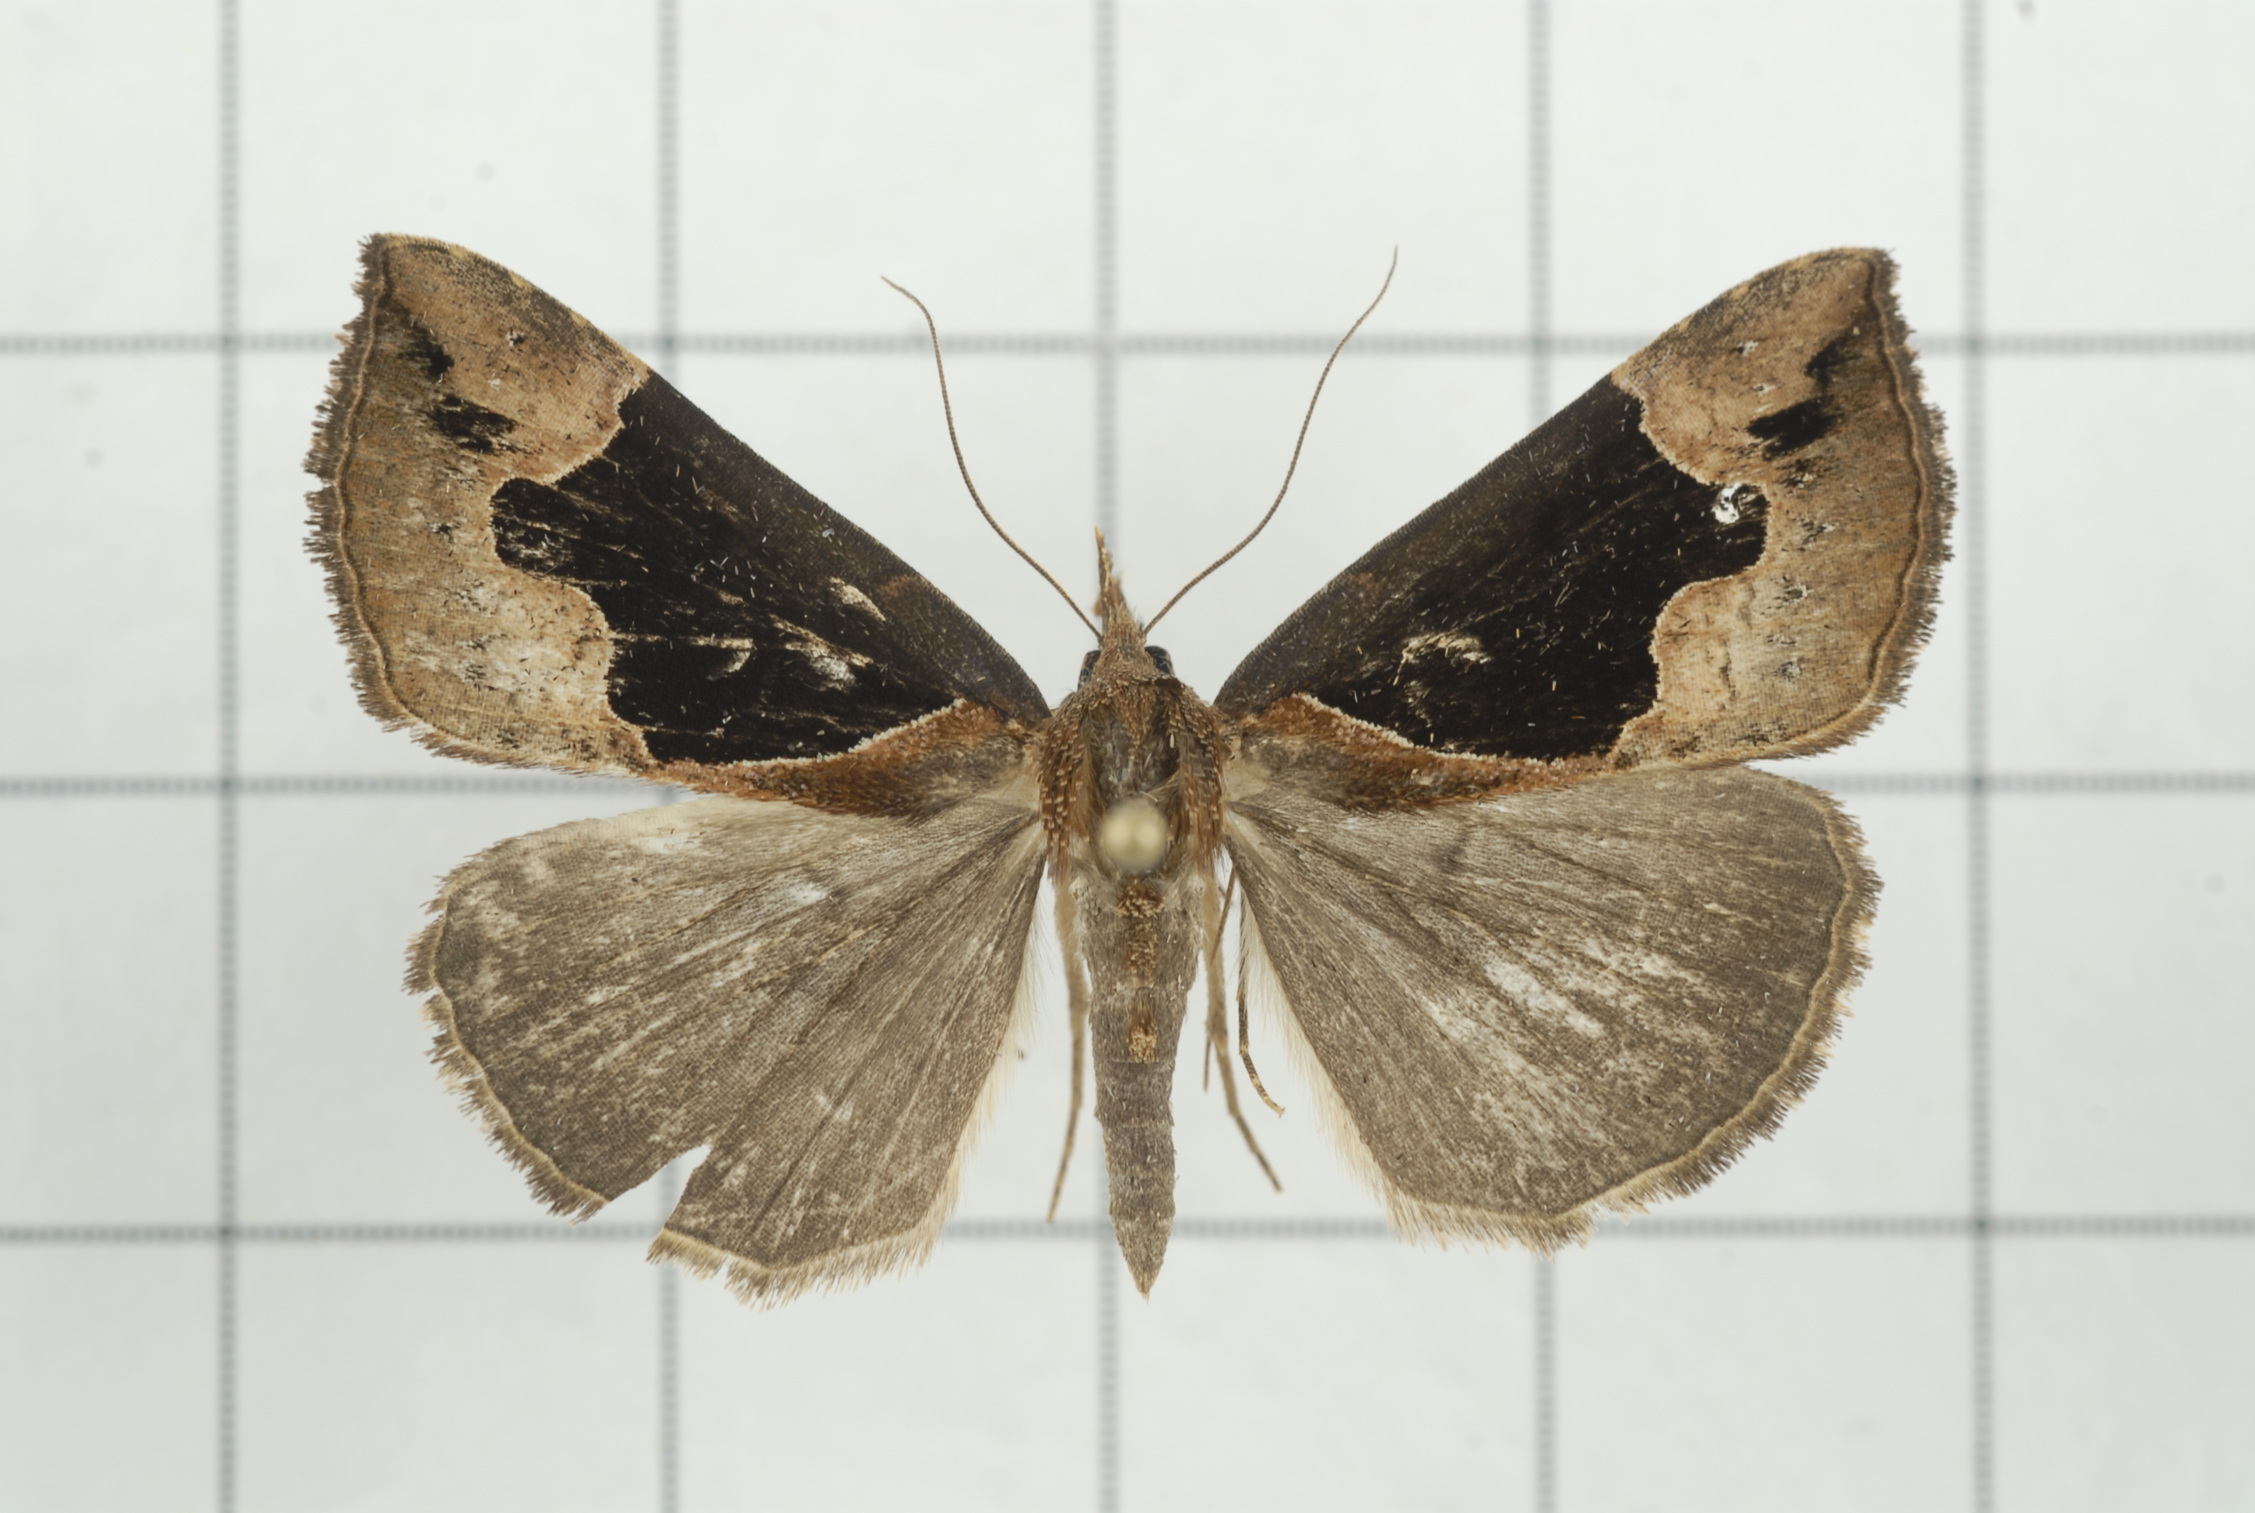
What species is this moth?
Hypena vestita
